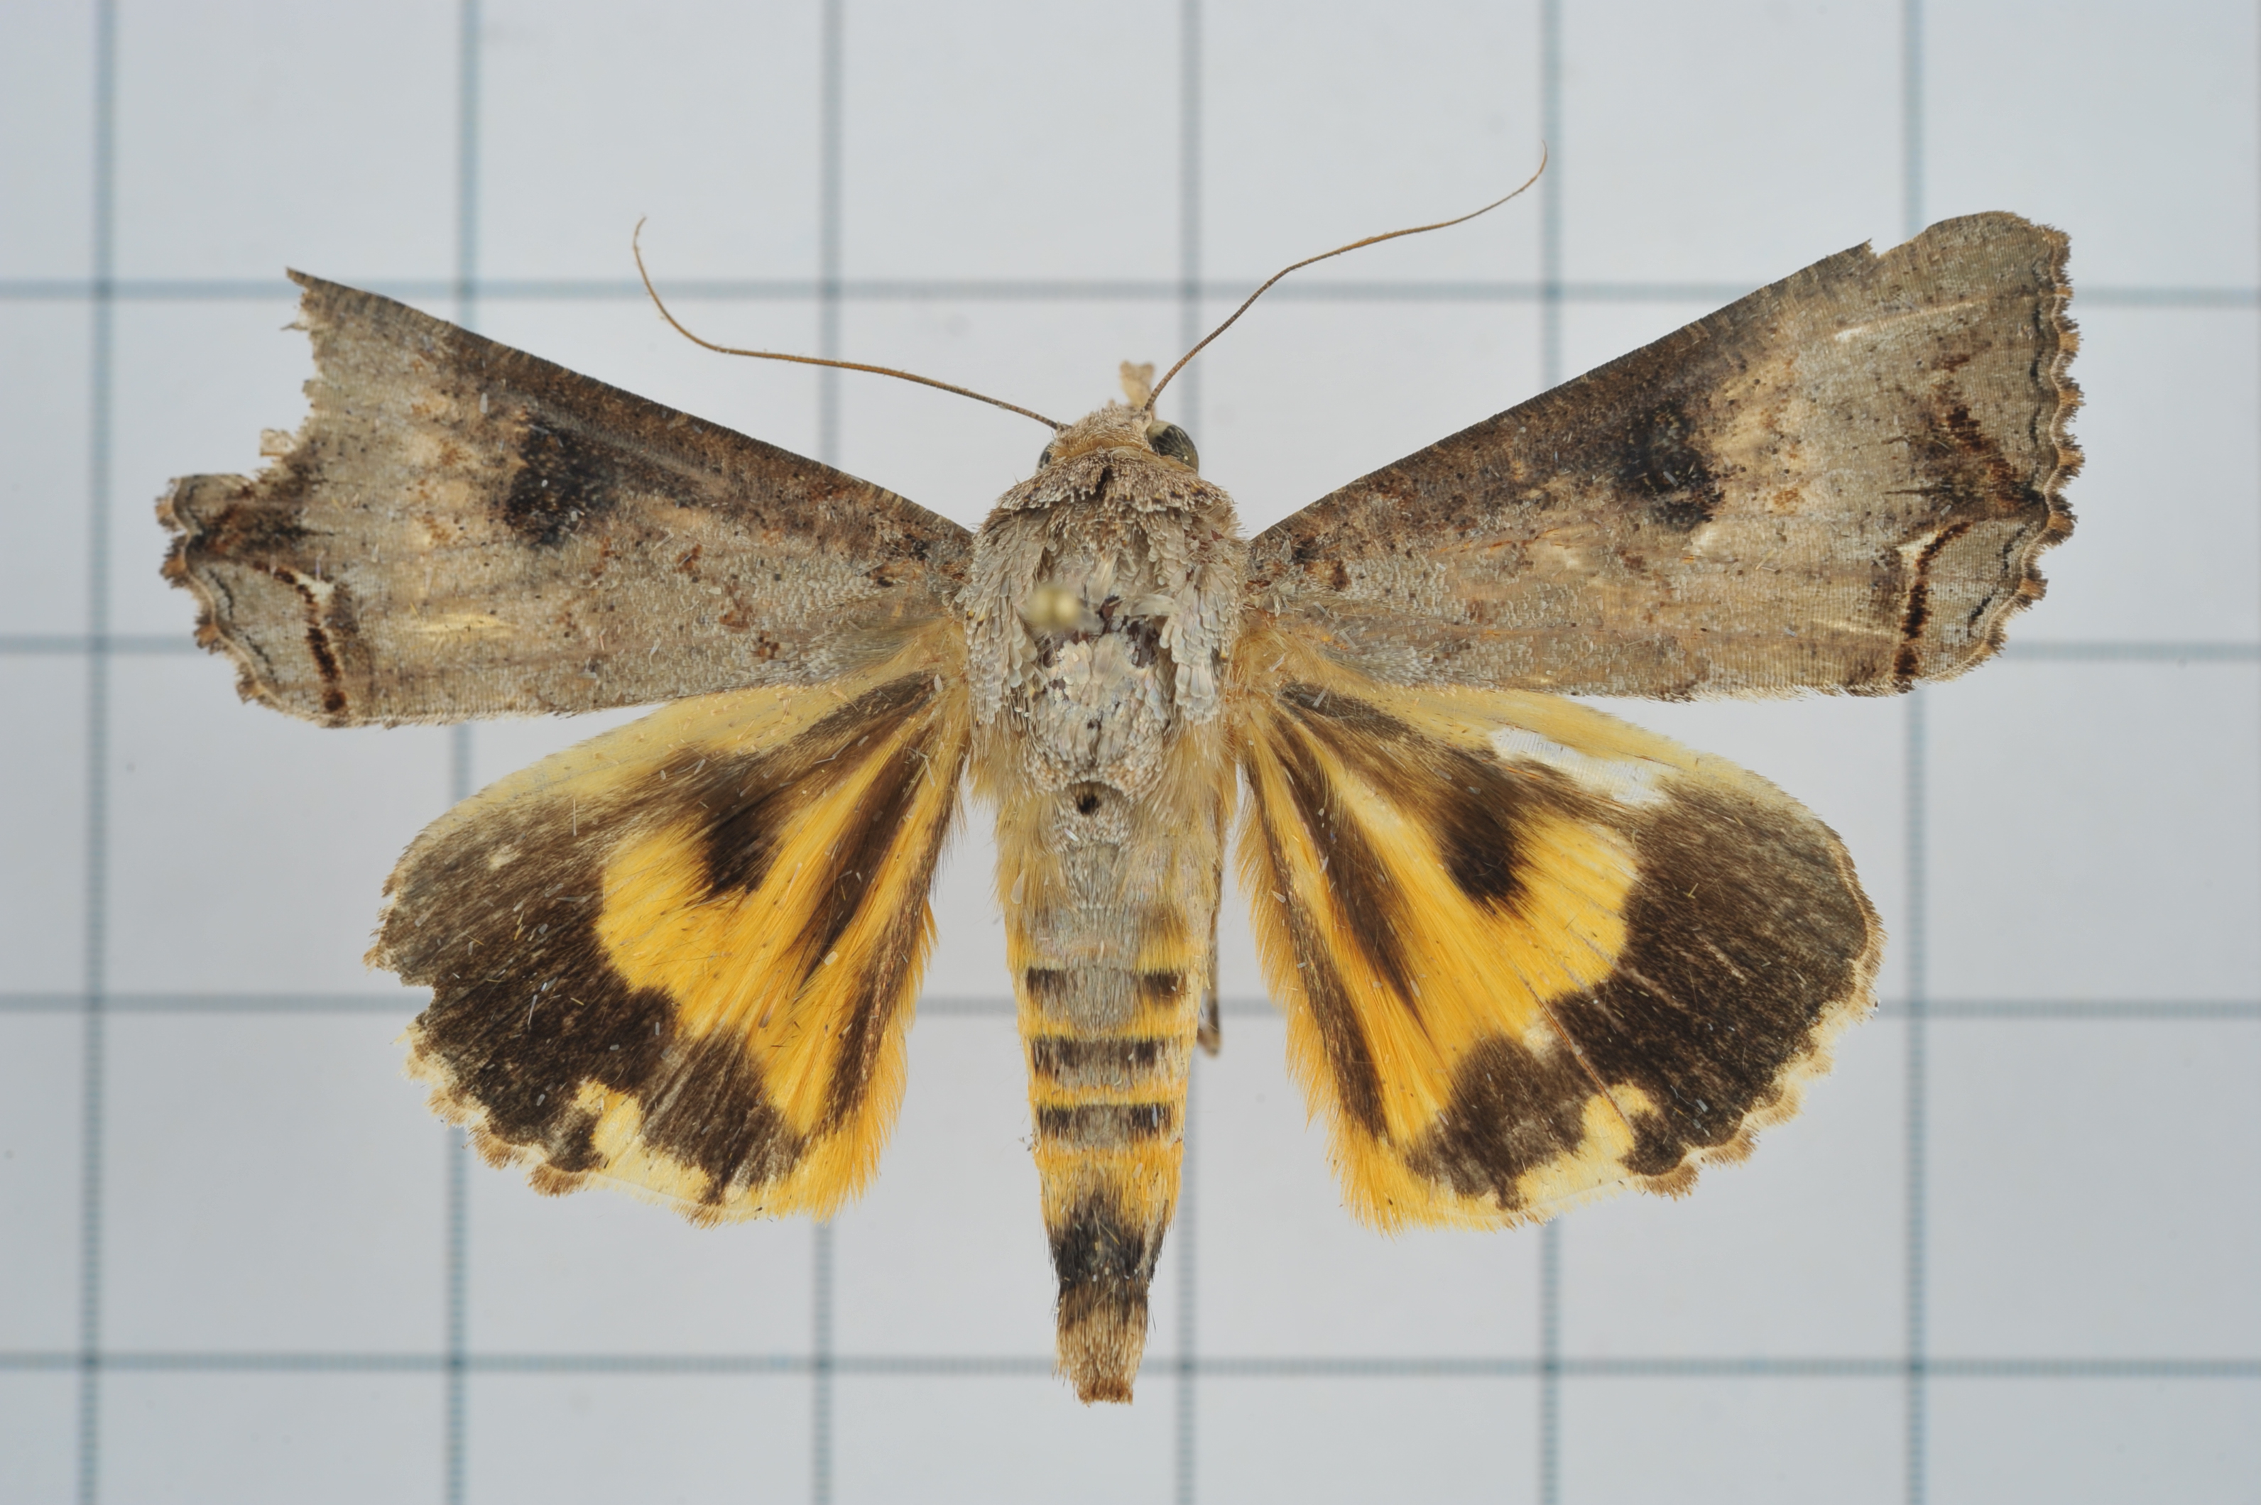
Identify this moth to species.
Hypocala deflorata deflorata
